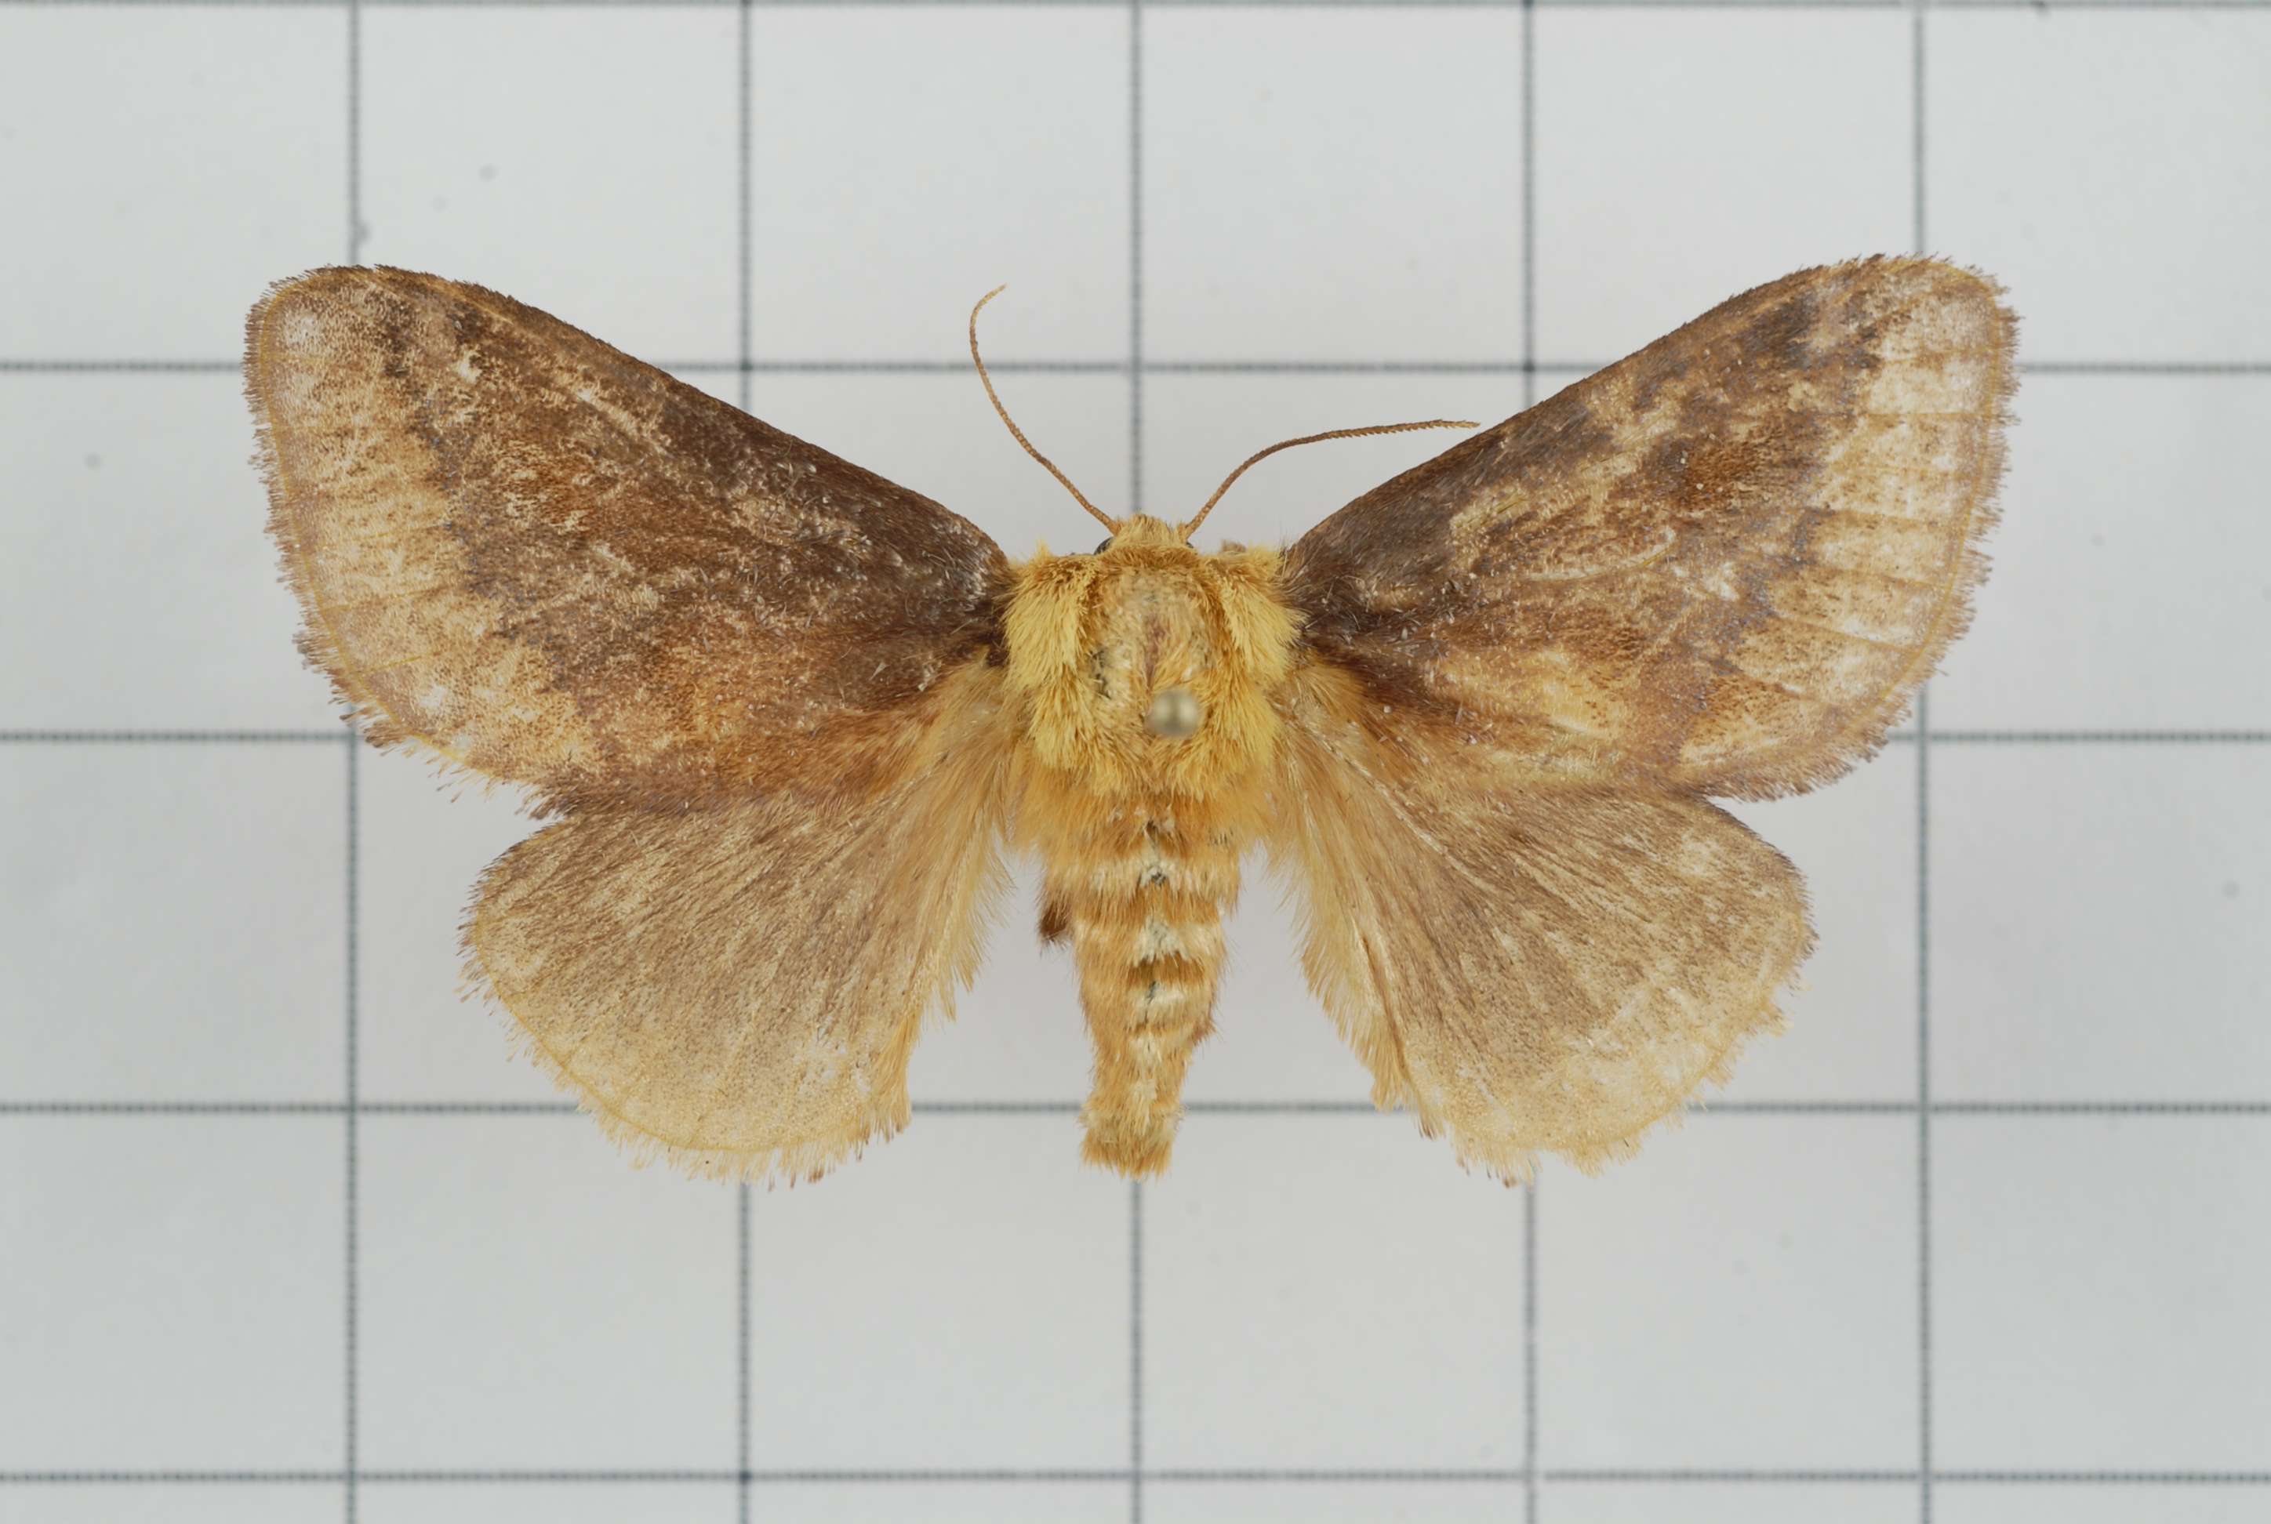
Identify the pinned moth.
Narosoideus flavidorsalis
